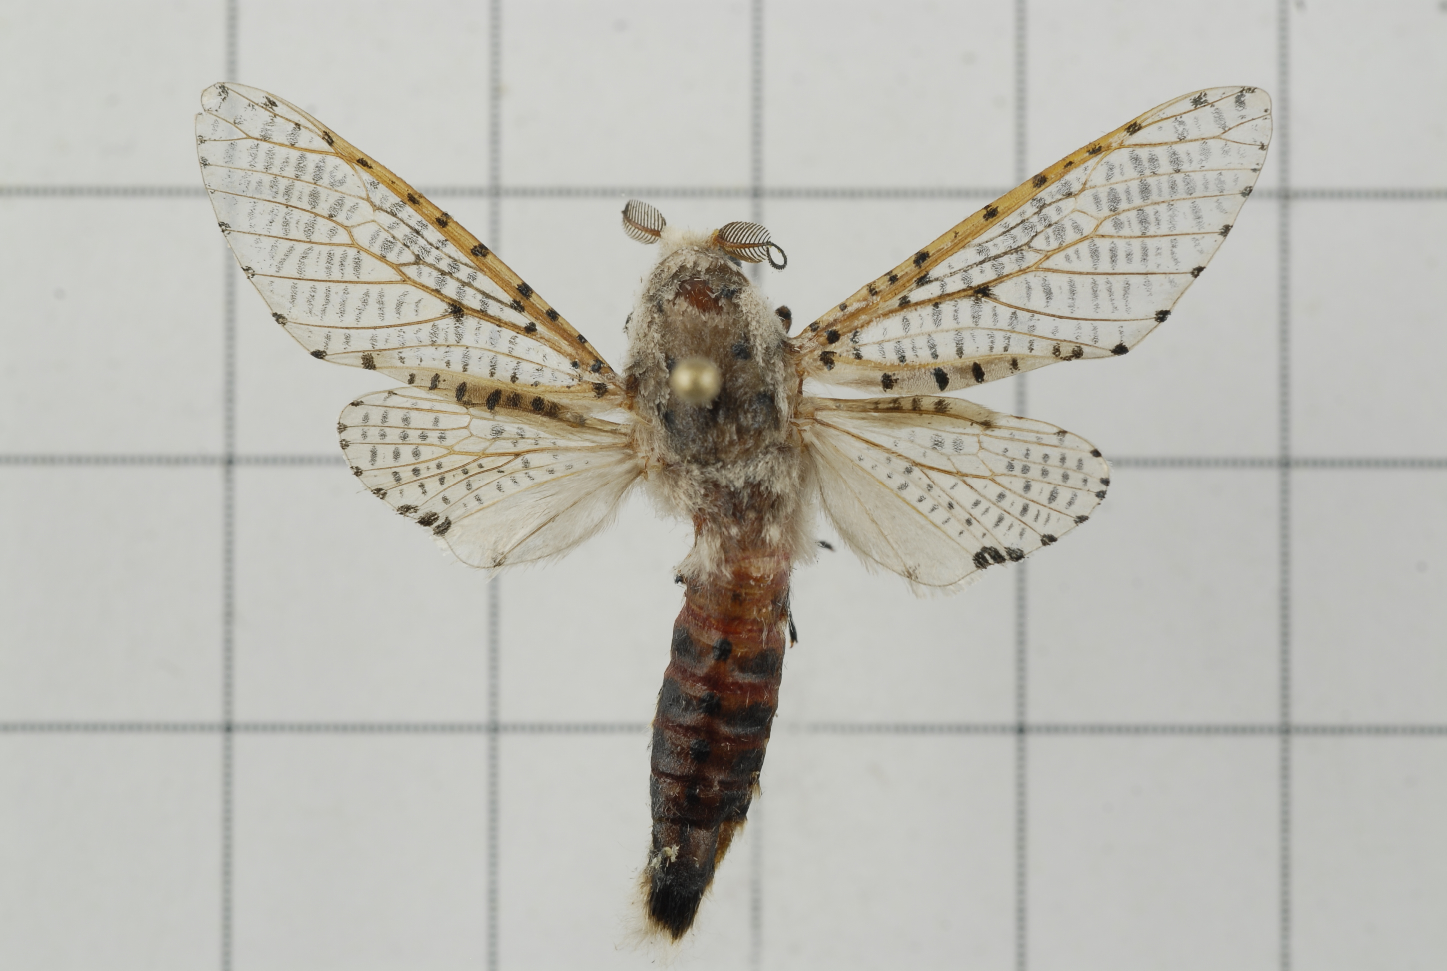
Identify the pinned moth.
Polyphagozerra coffeae
